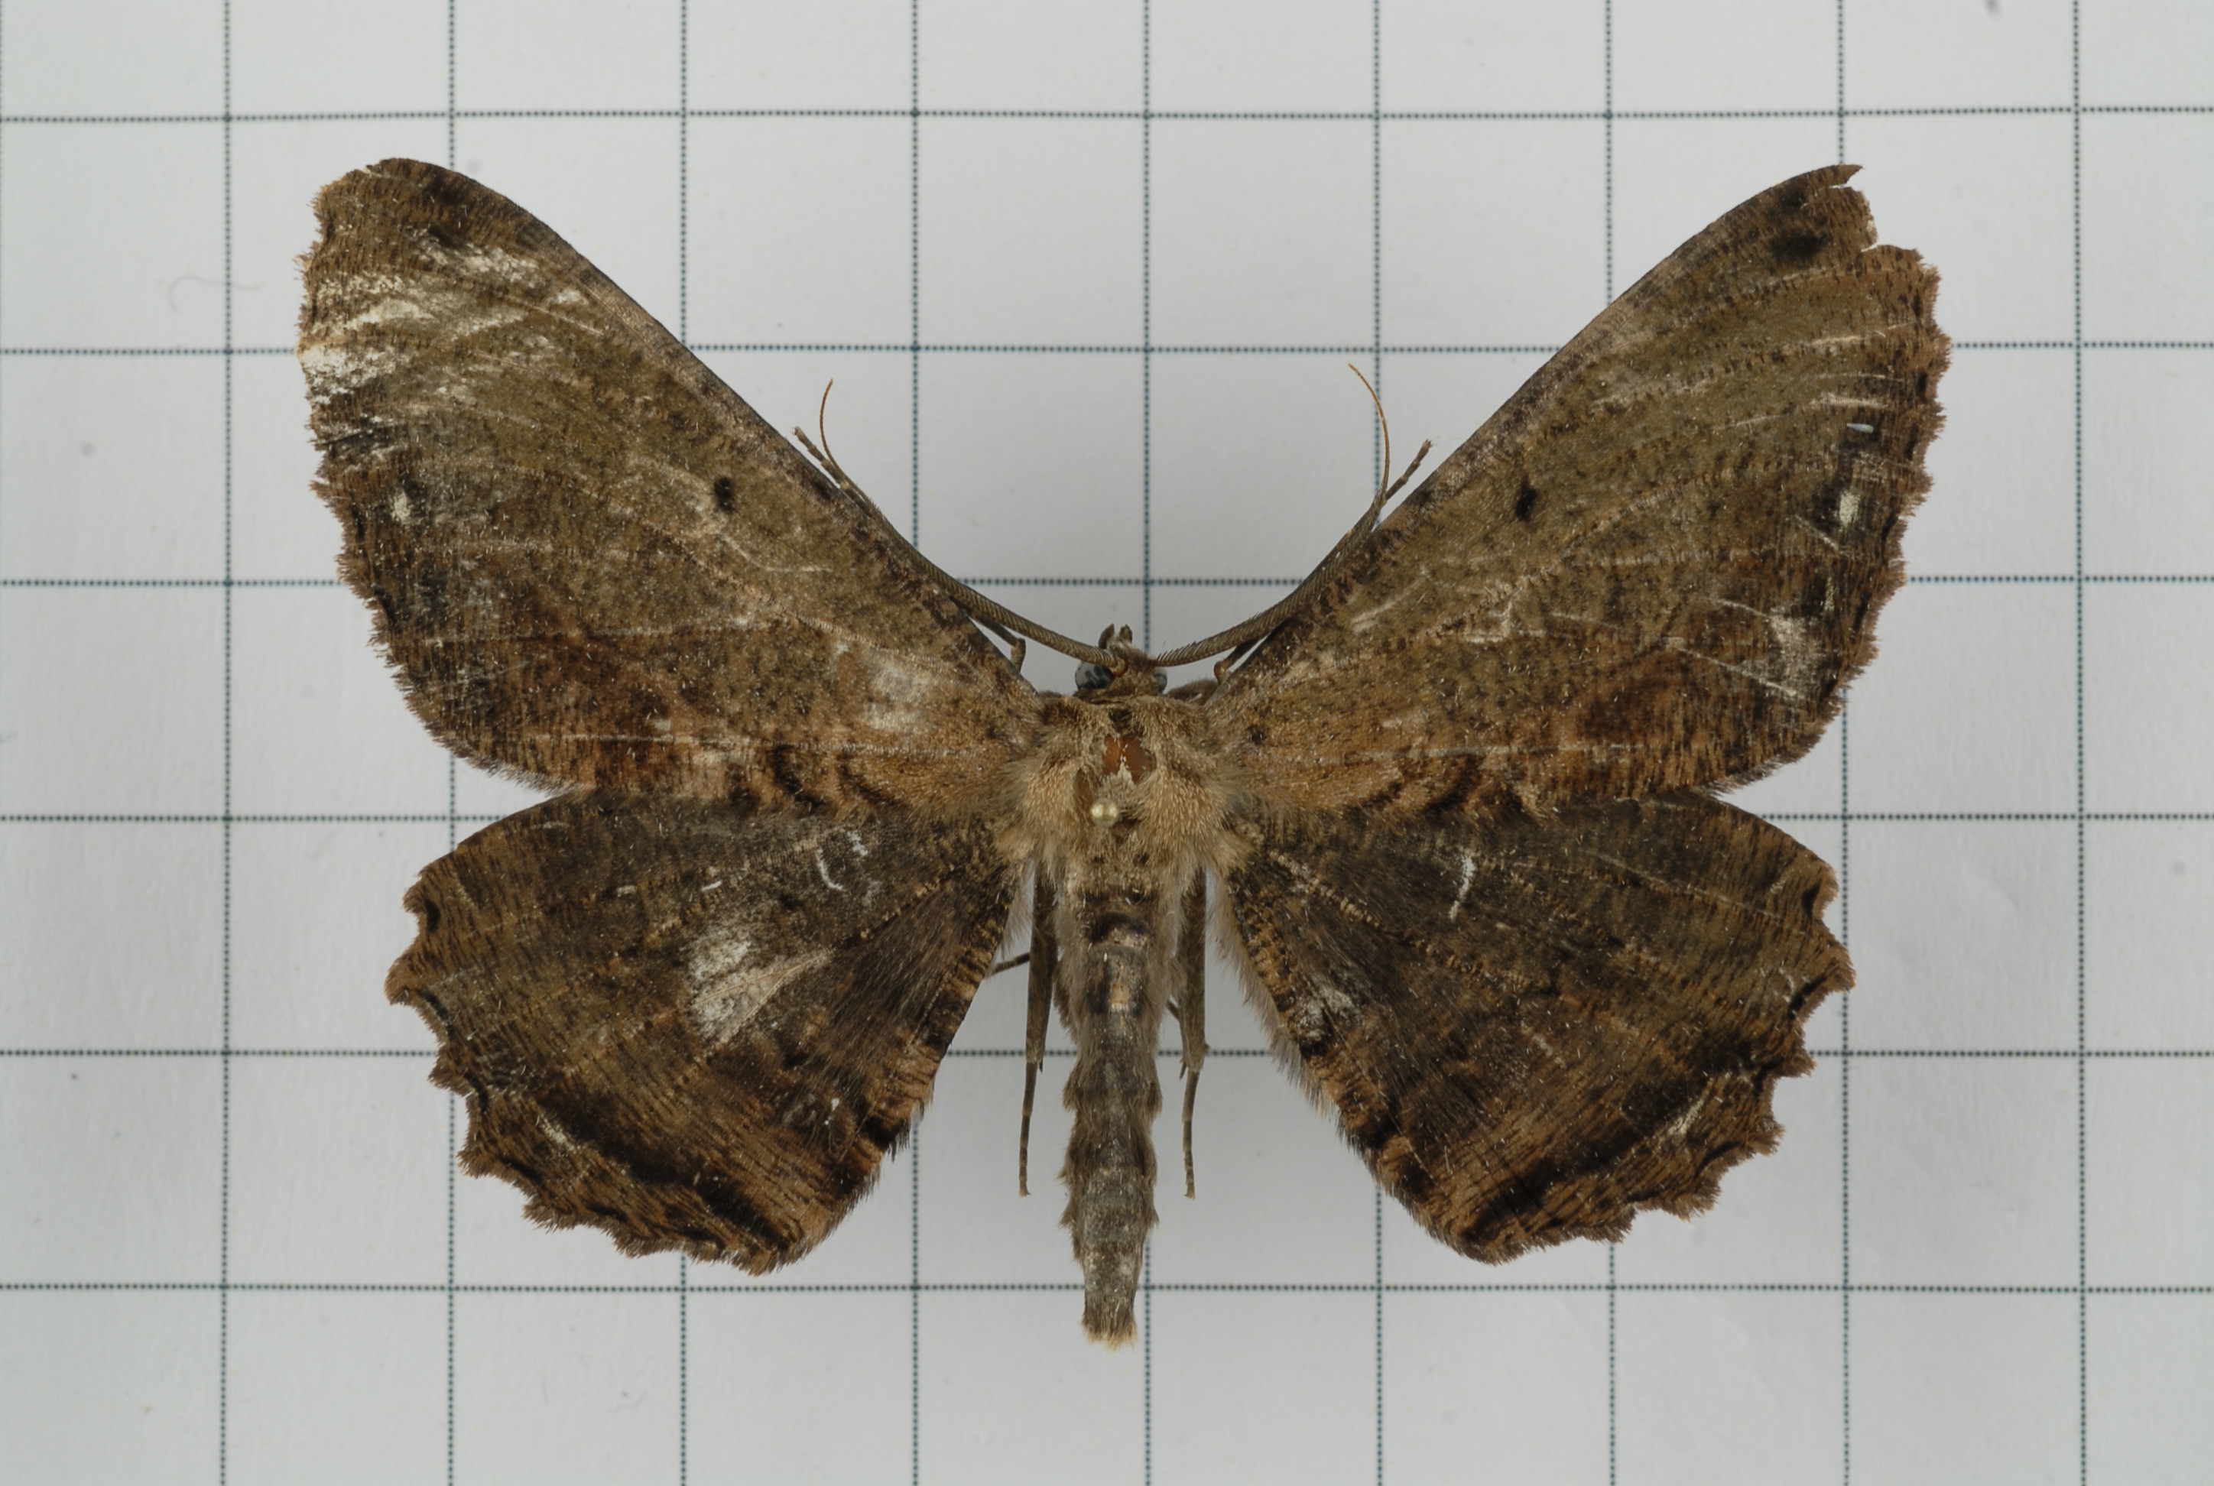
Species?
Chorodna creataria
